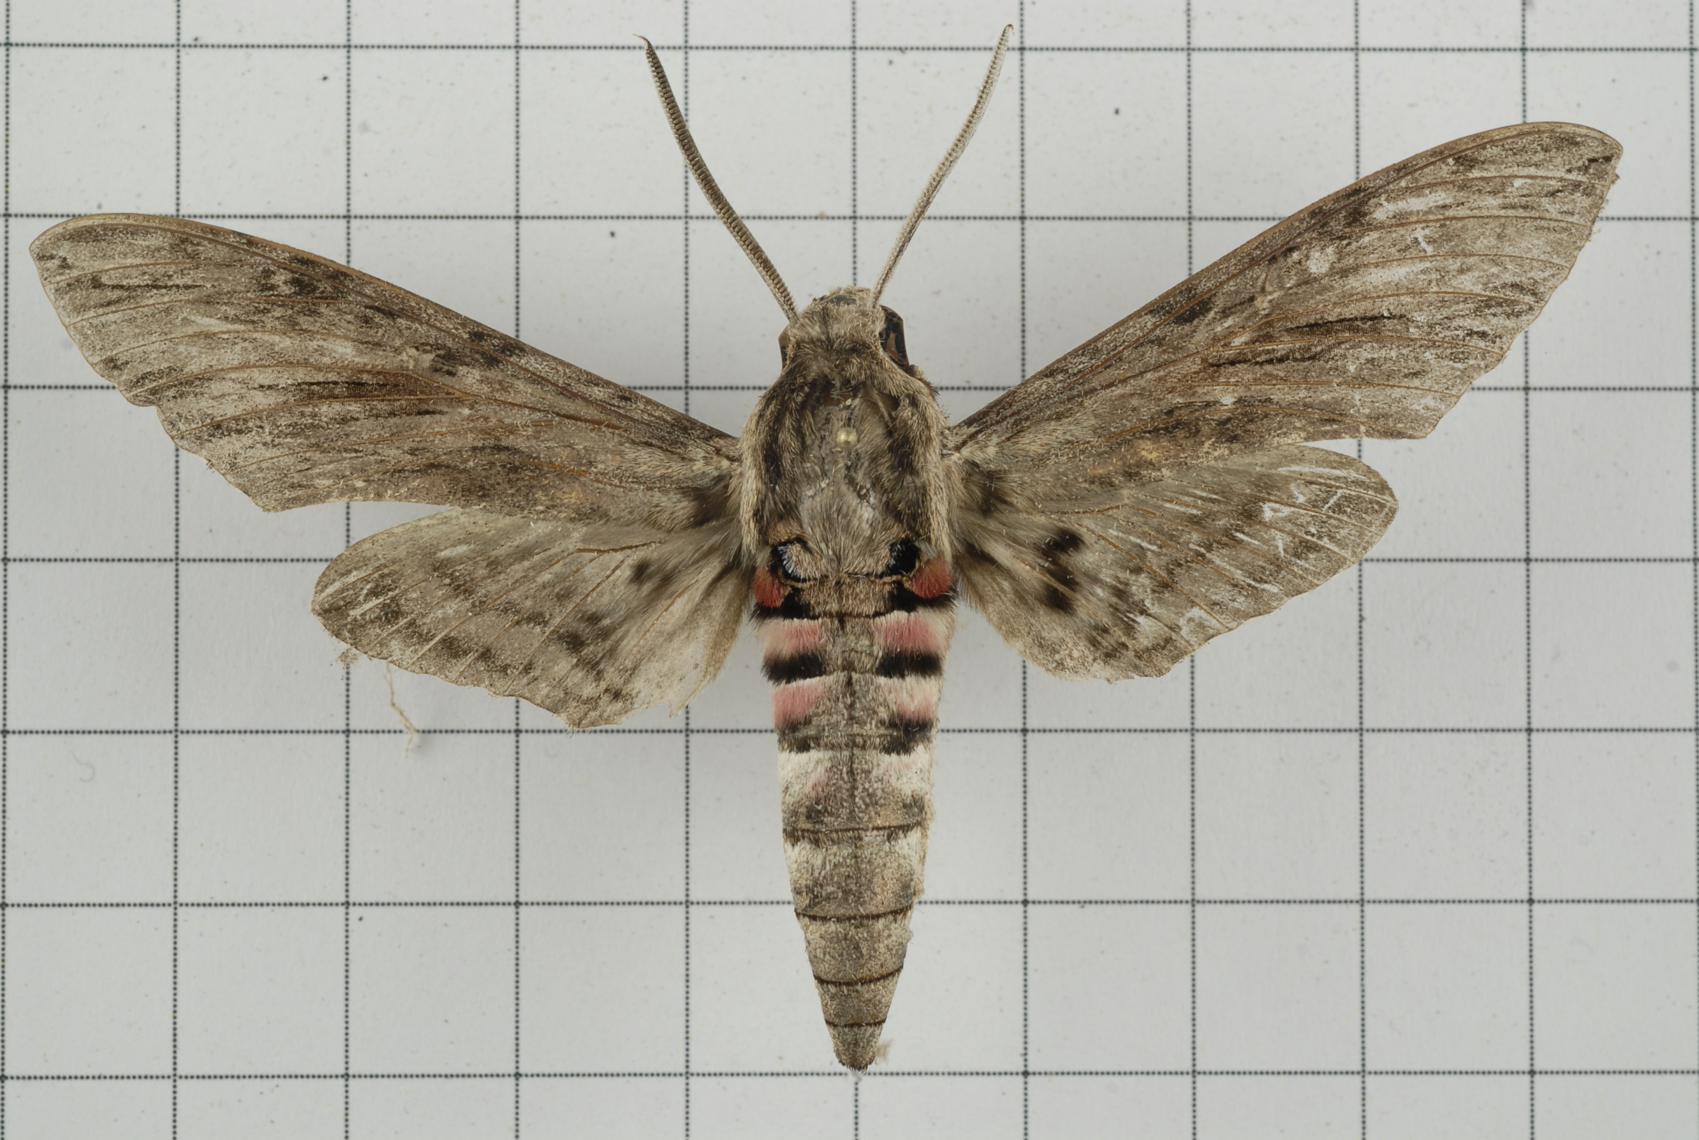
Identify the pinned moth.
Agrius convolvuli
